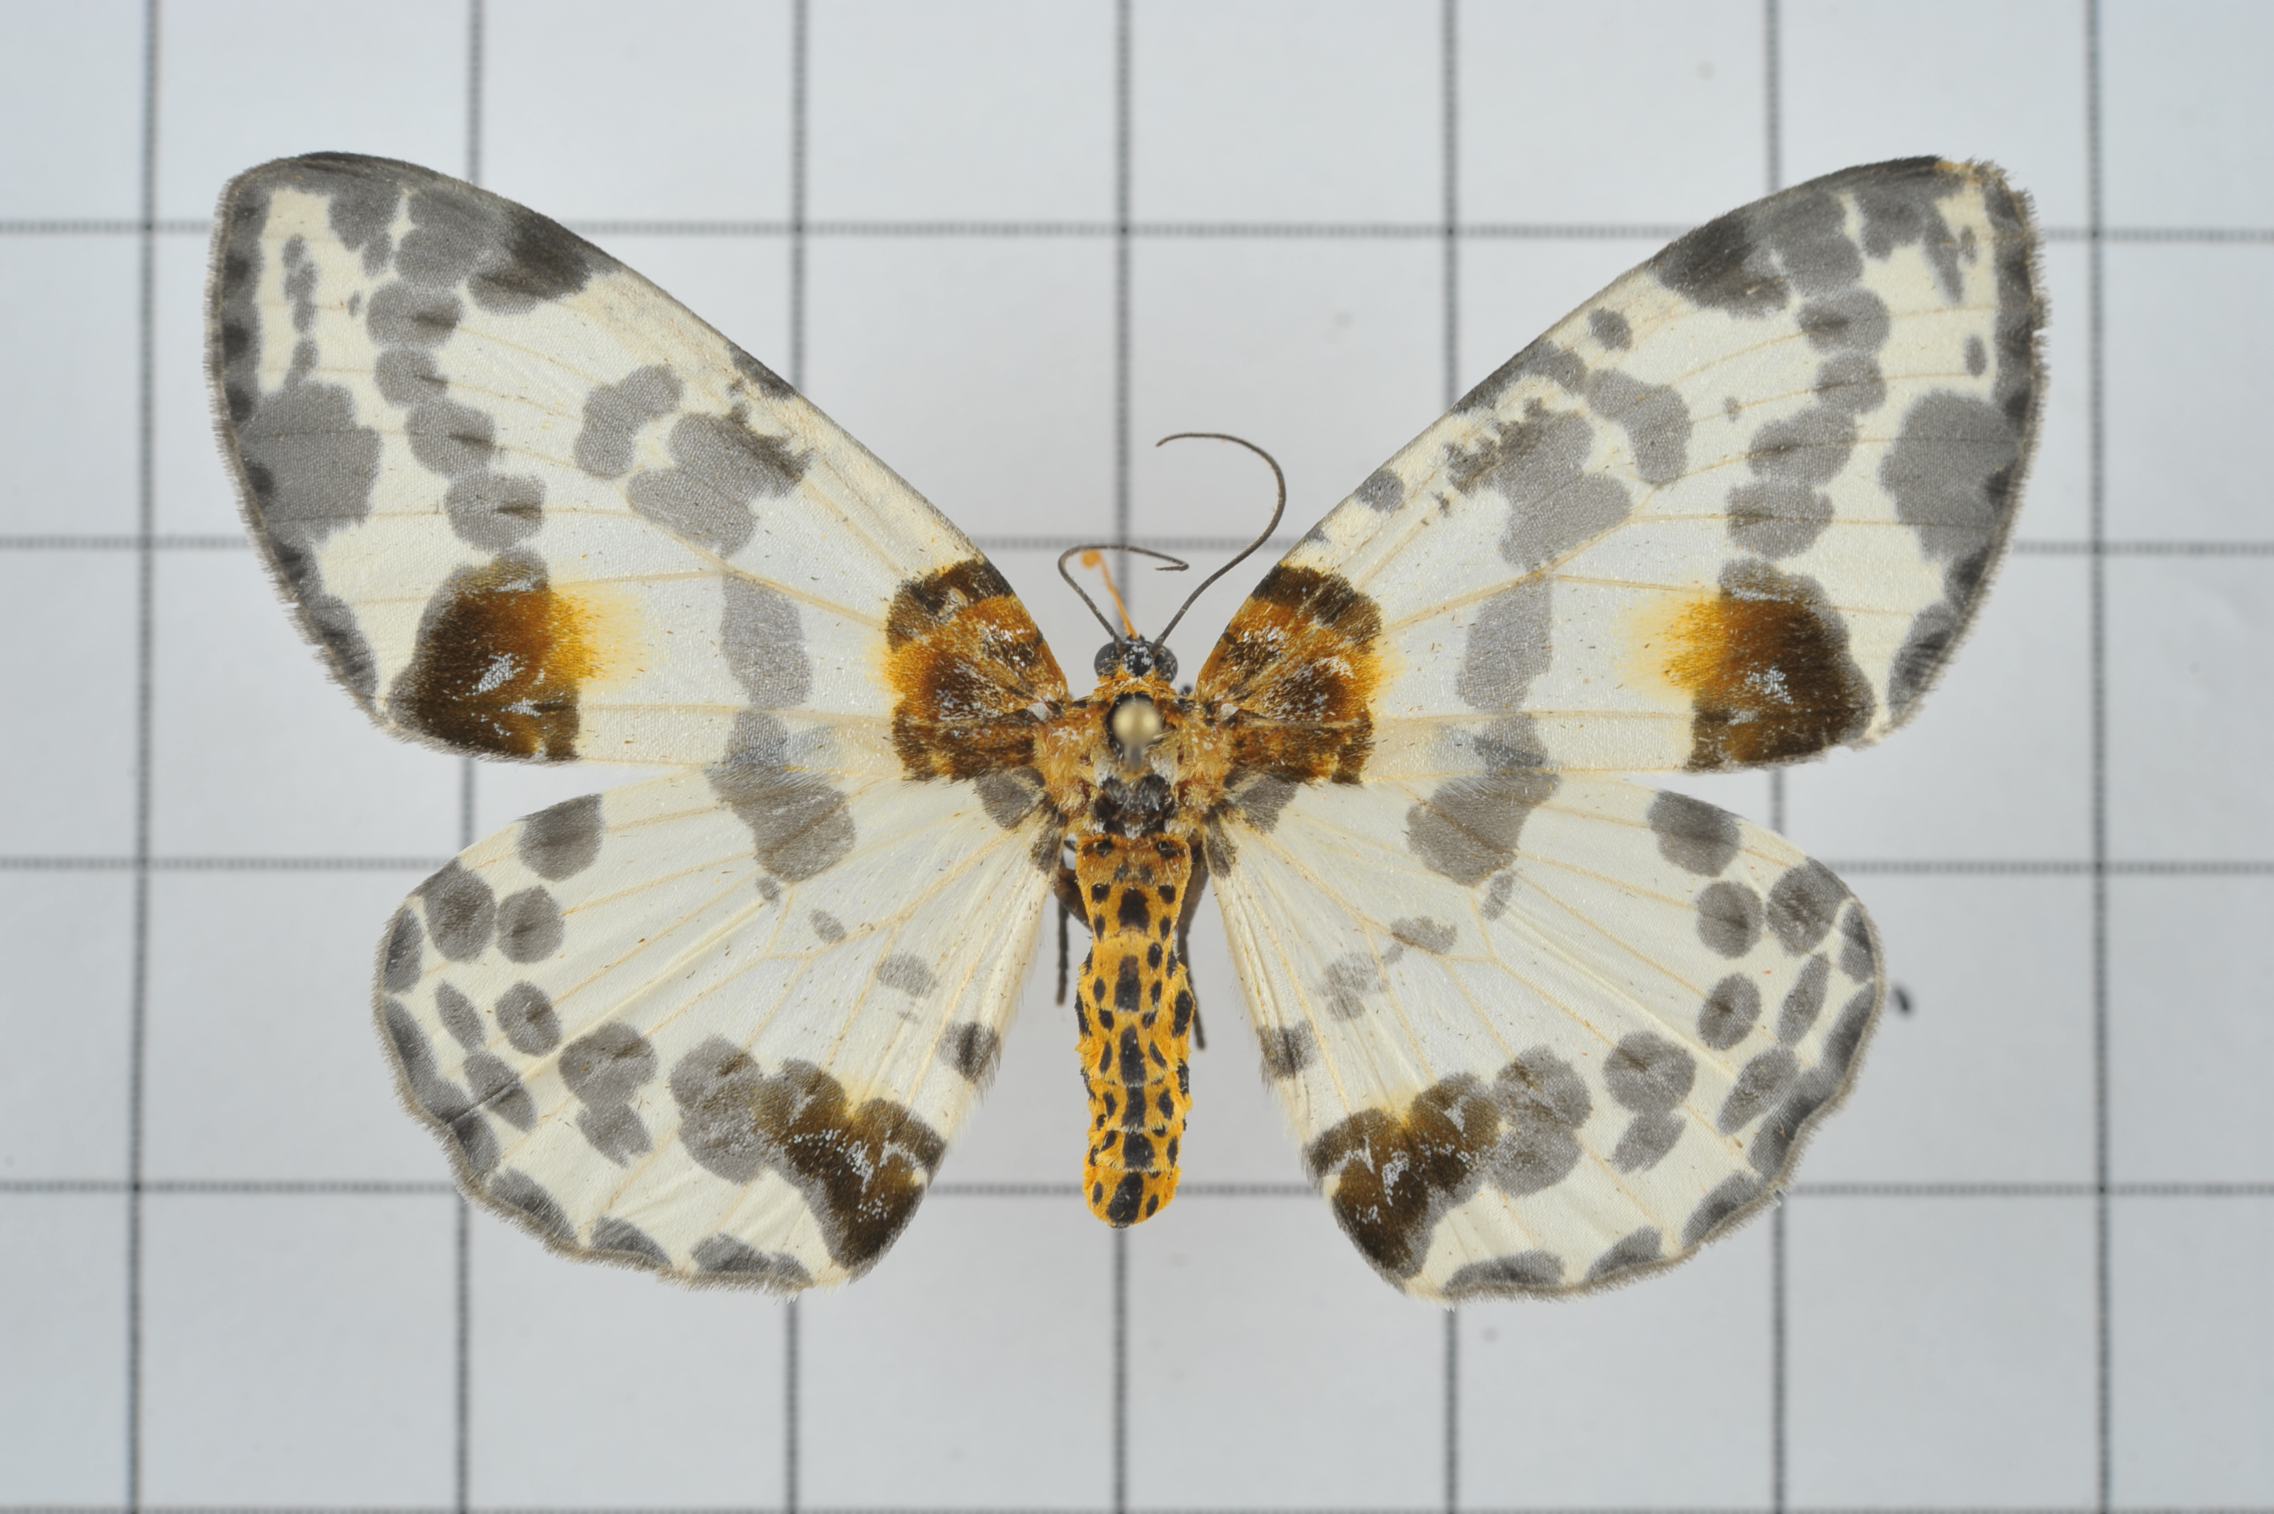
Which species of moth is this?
Abraxas formosilluminata
